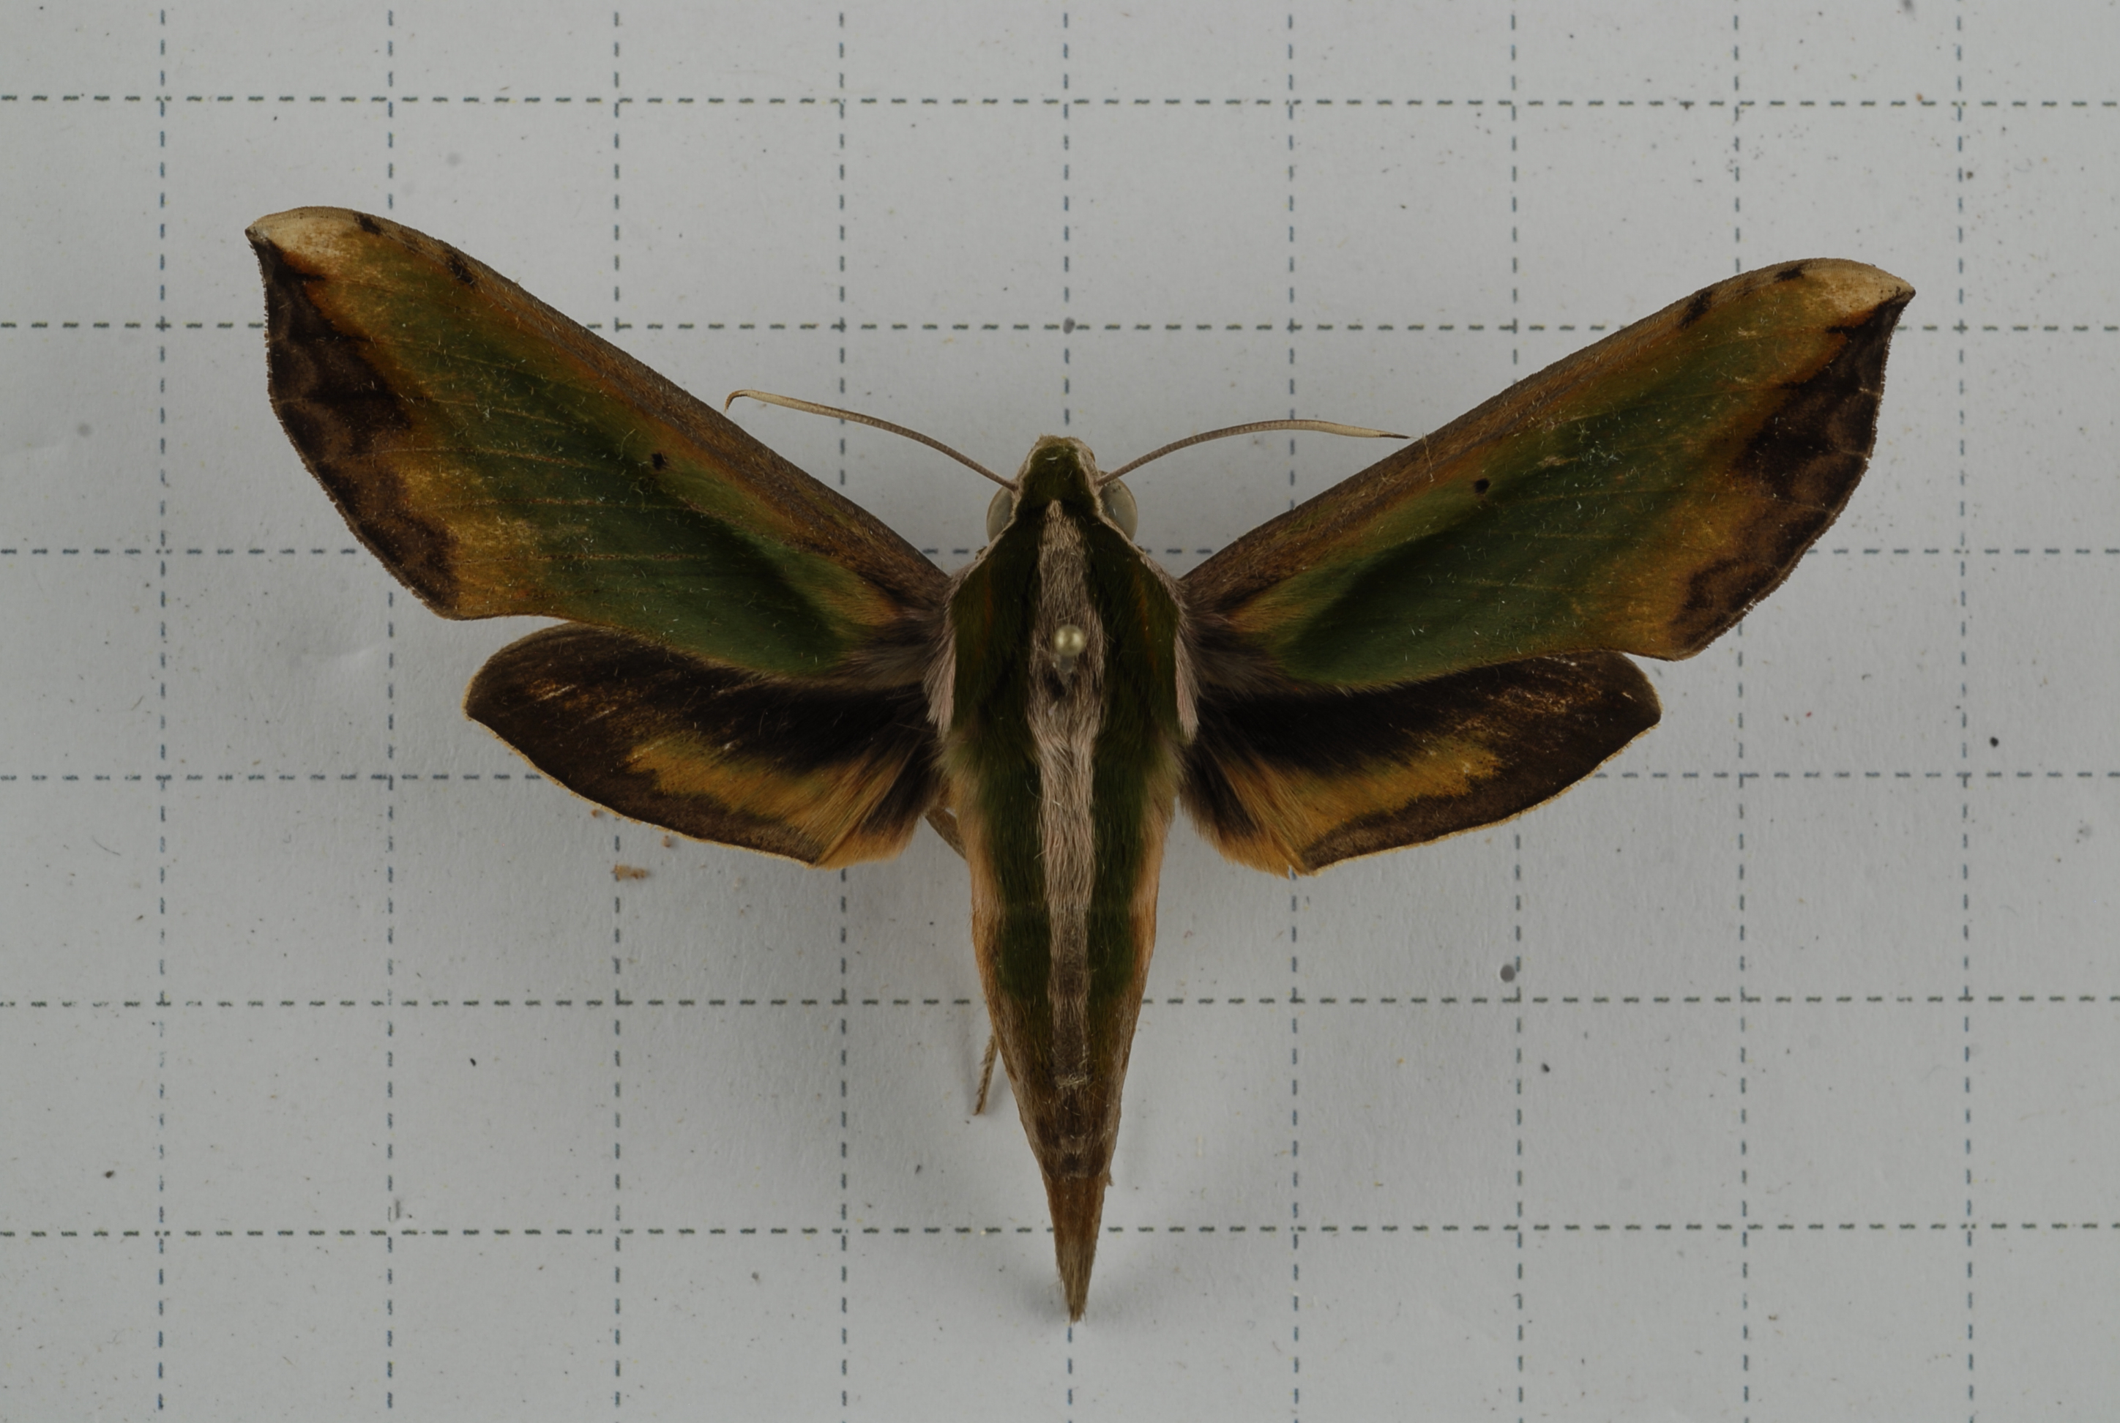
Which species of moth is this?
Pergesa acteus
